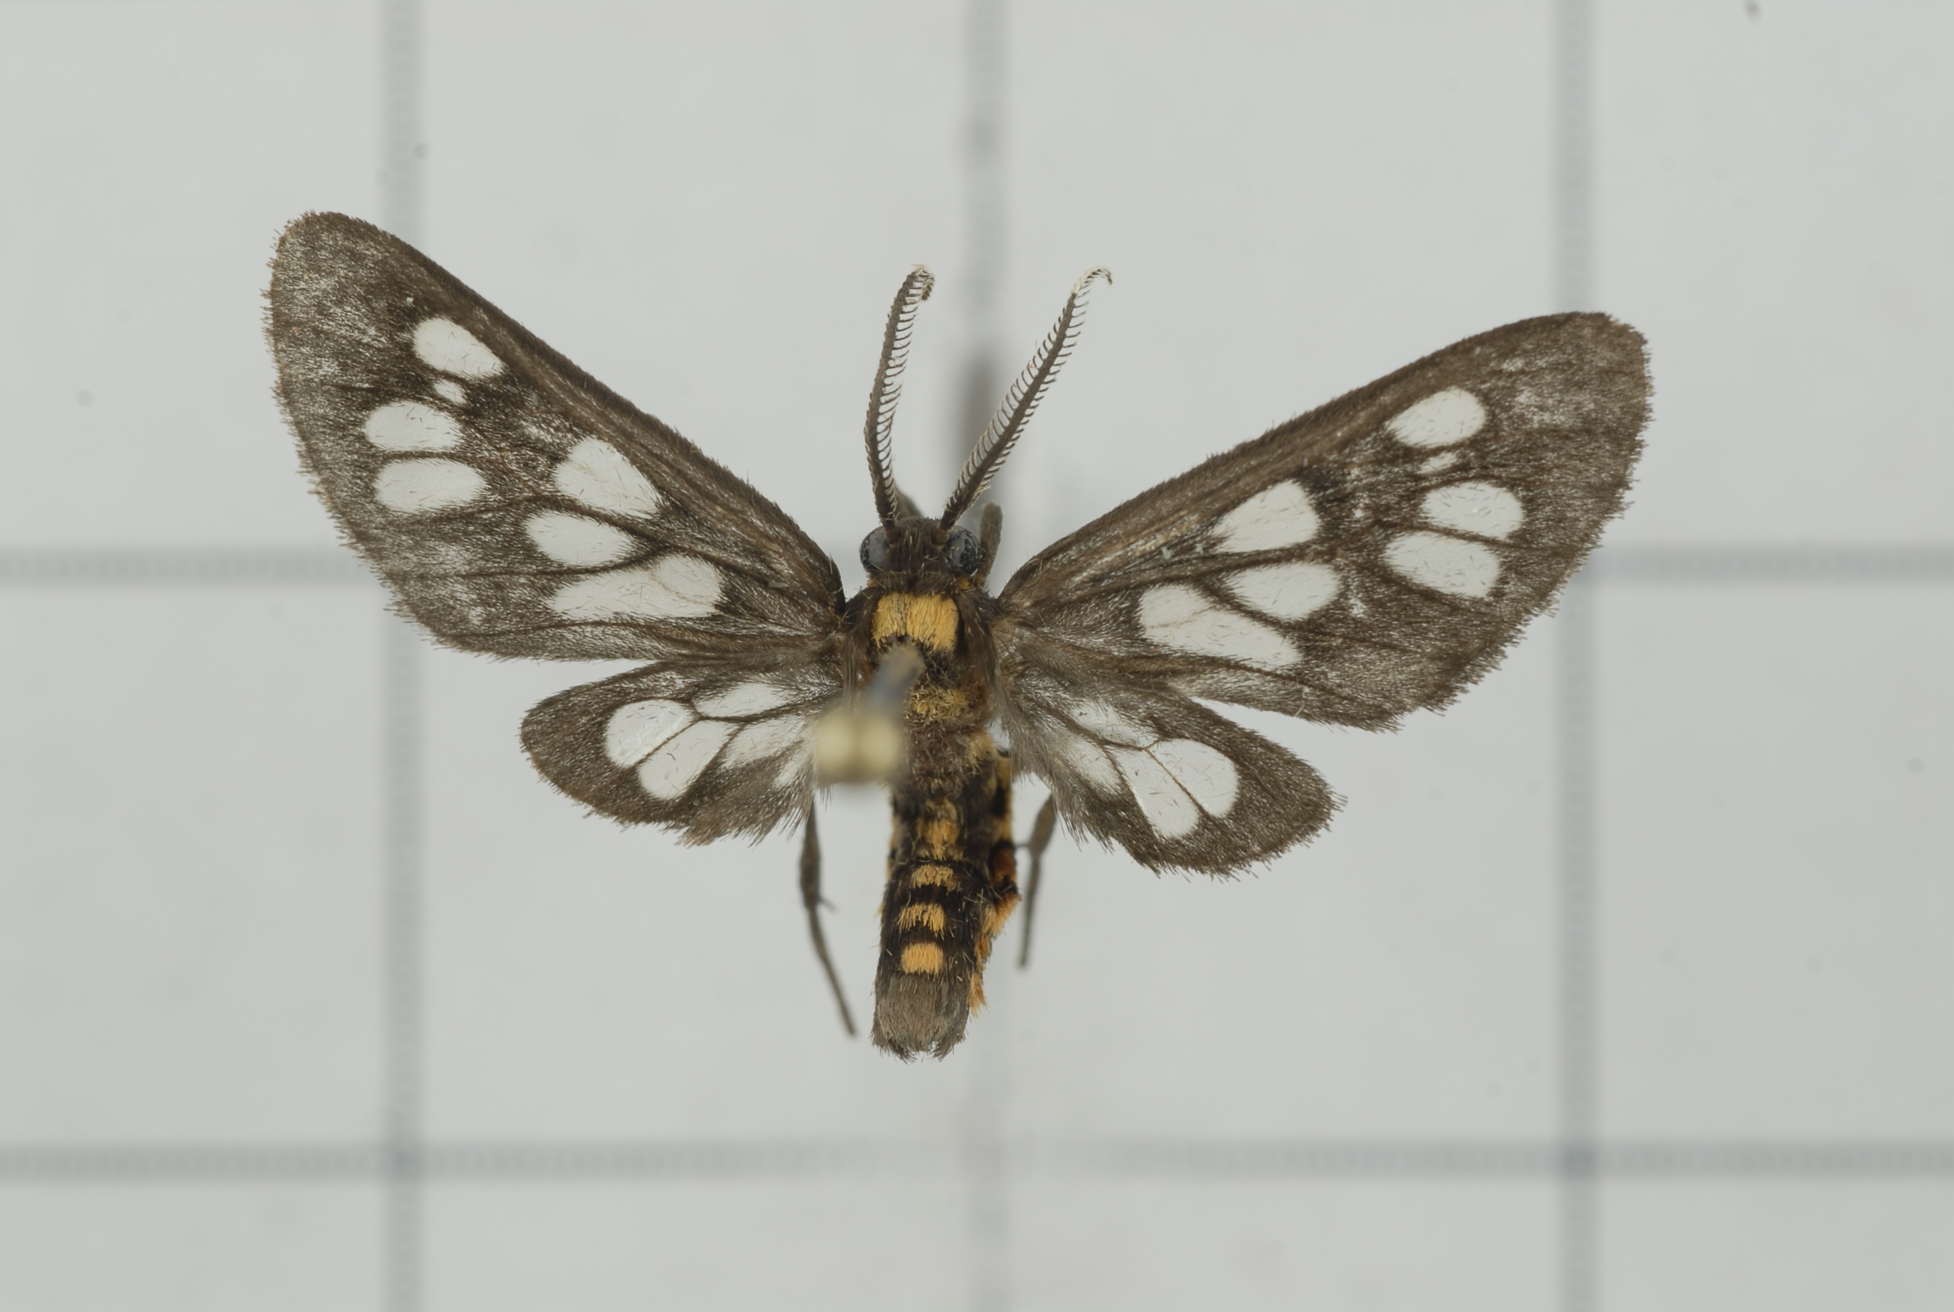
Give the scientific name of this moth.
Eressa confinis finitima
